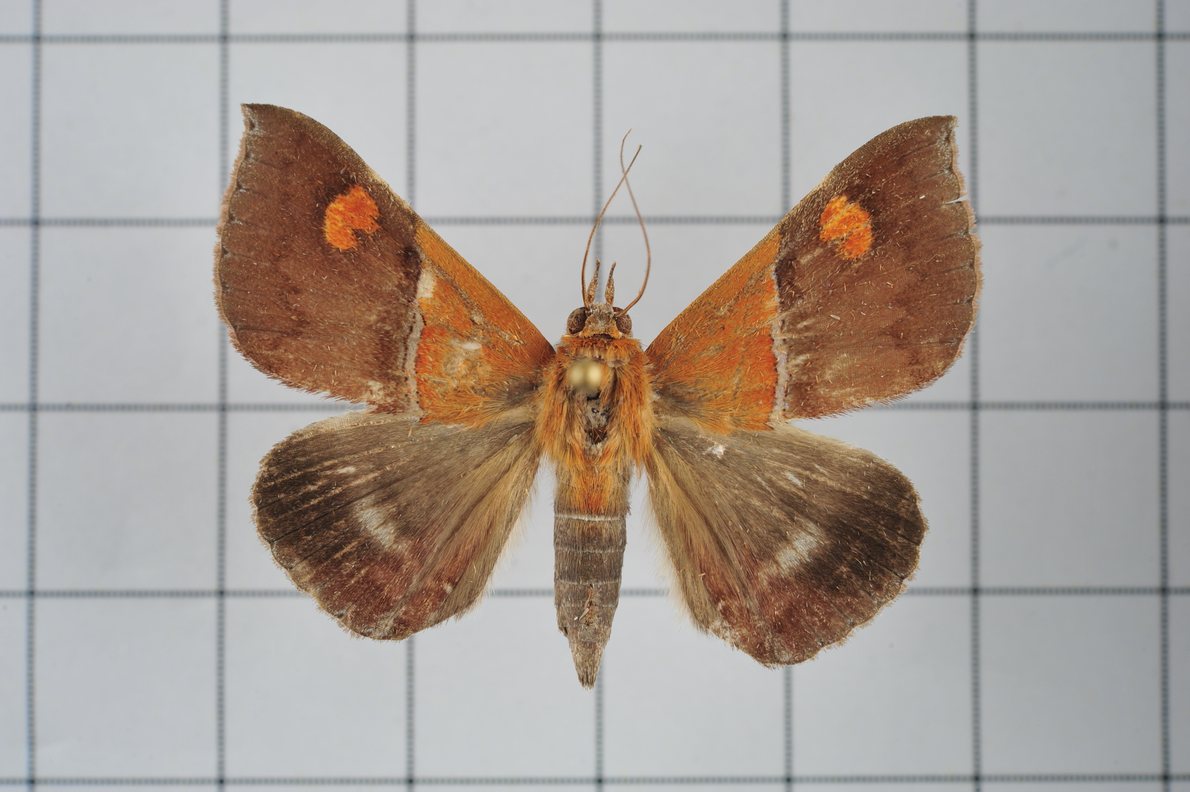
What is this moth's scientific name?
Sympis rufibasis
